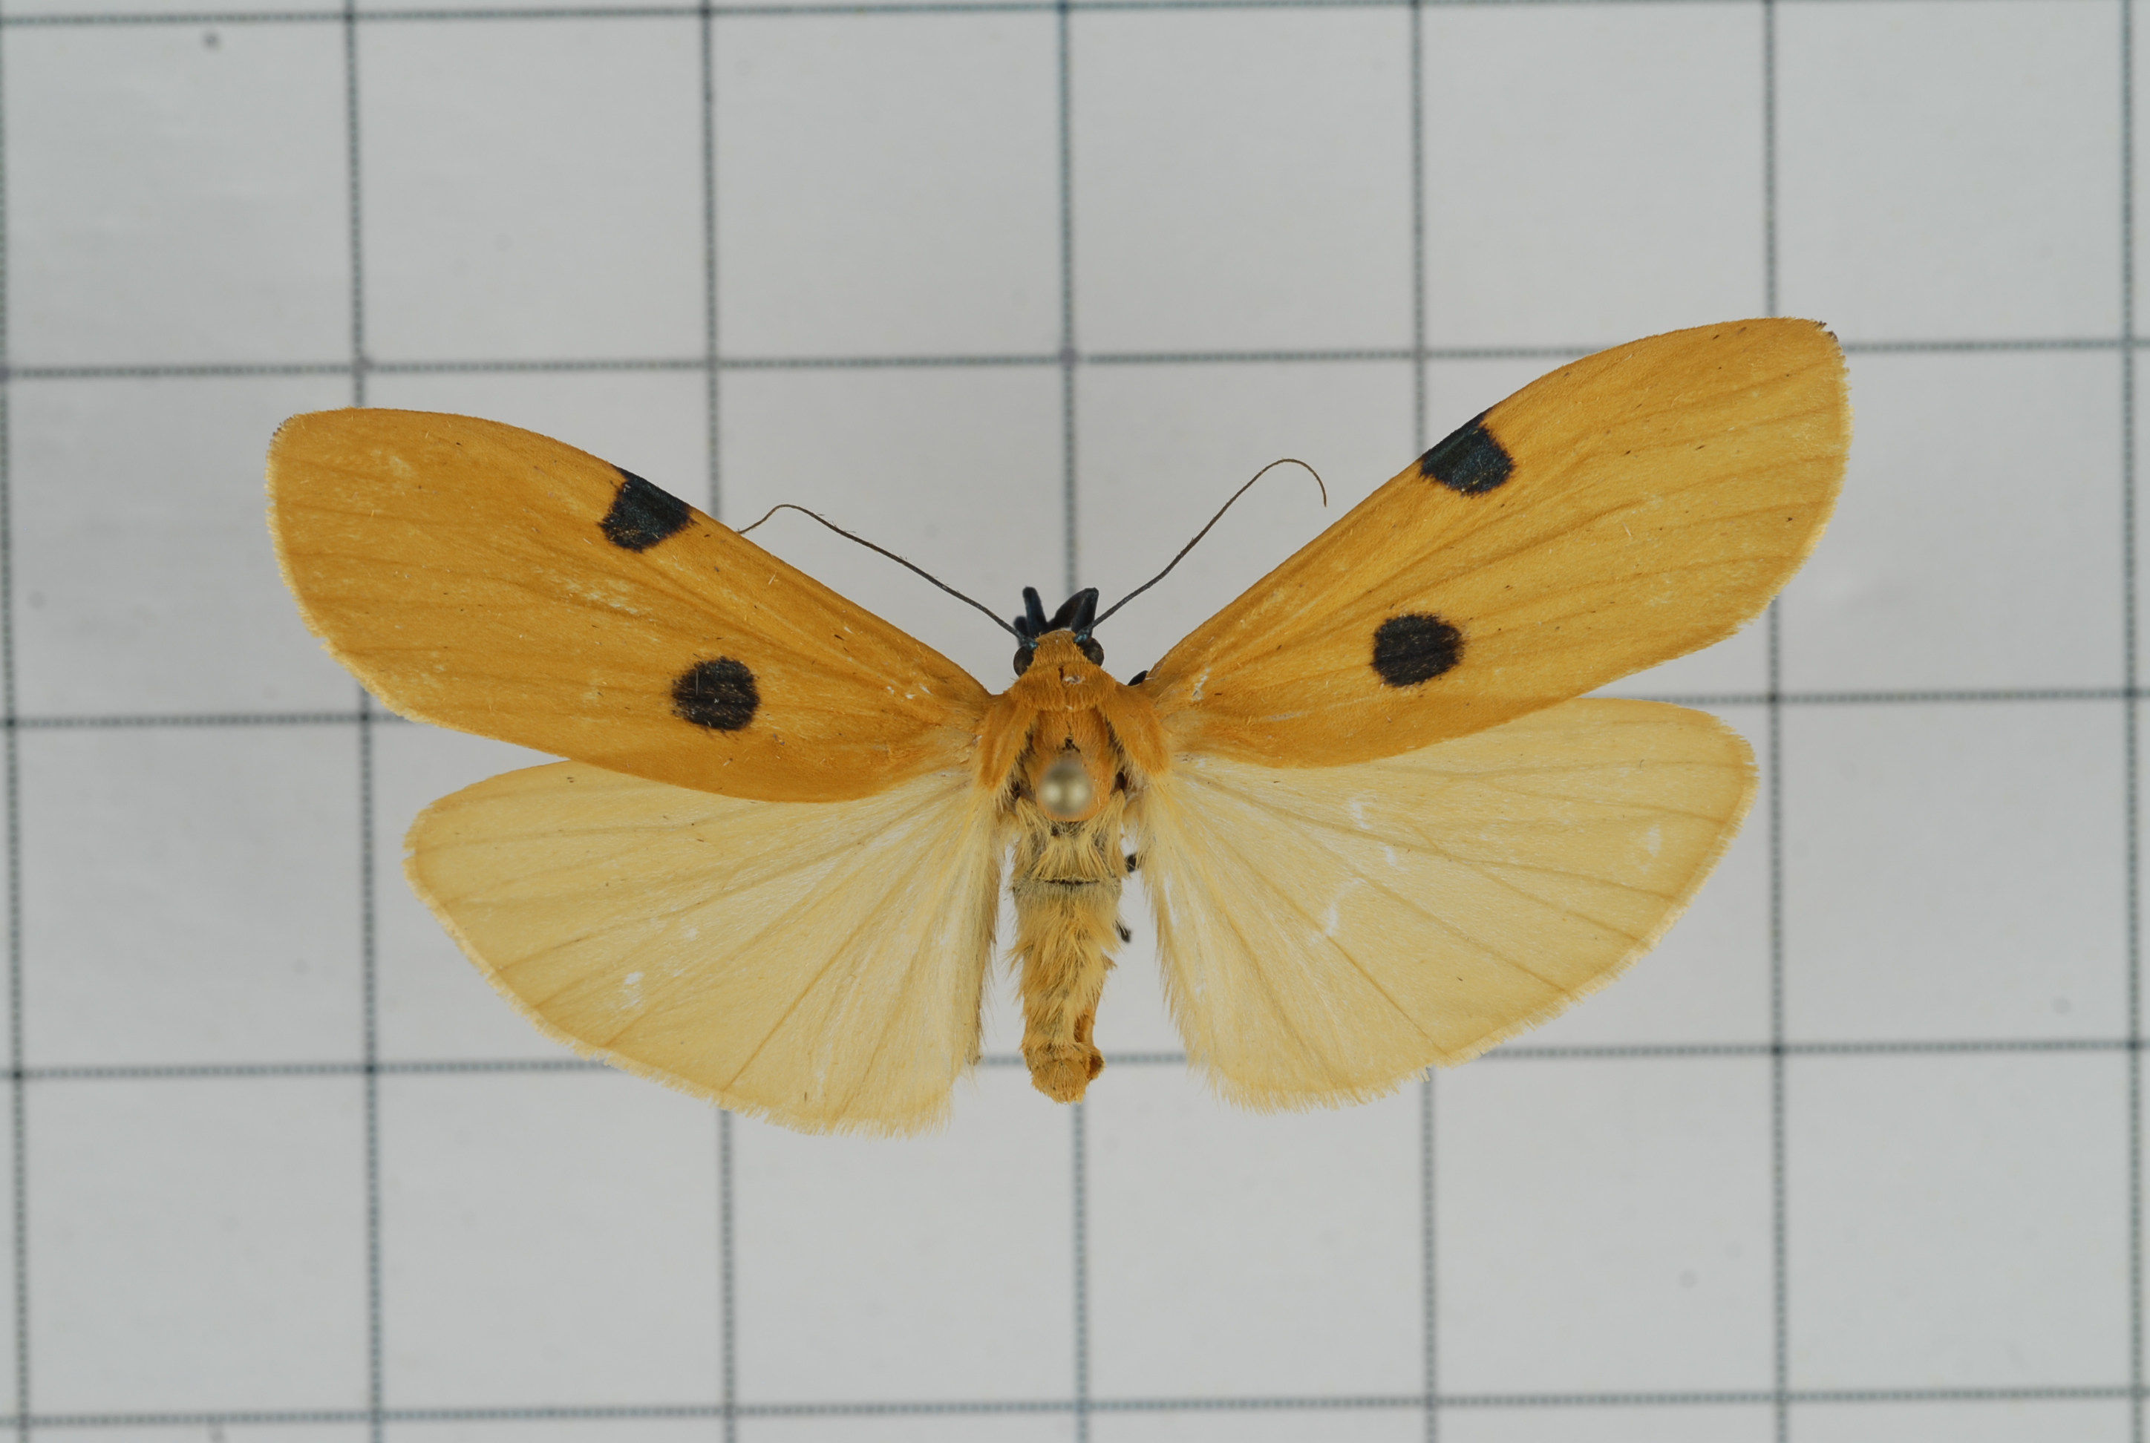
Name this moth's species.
Conilepia nigricosta paiwan
